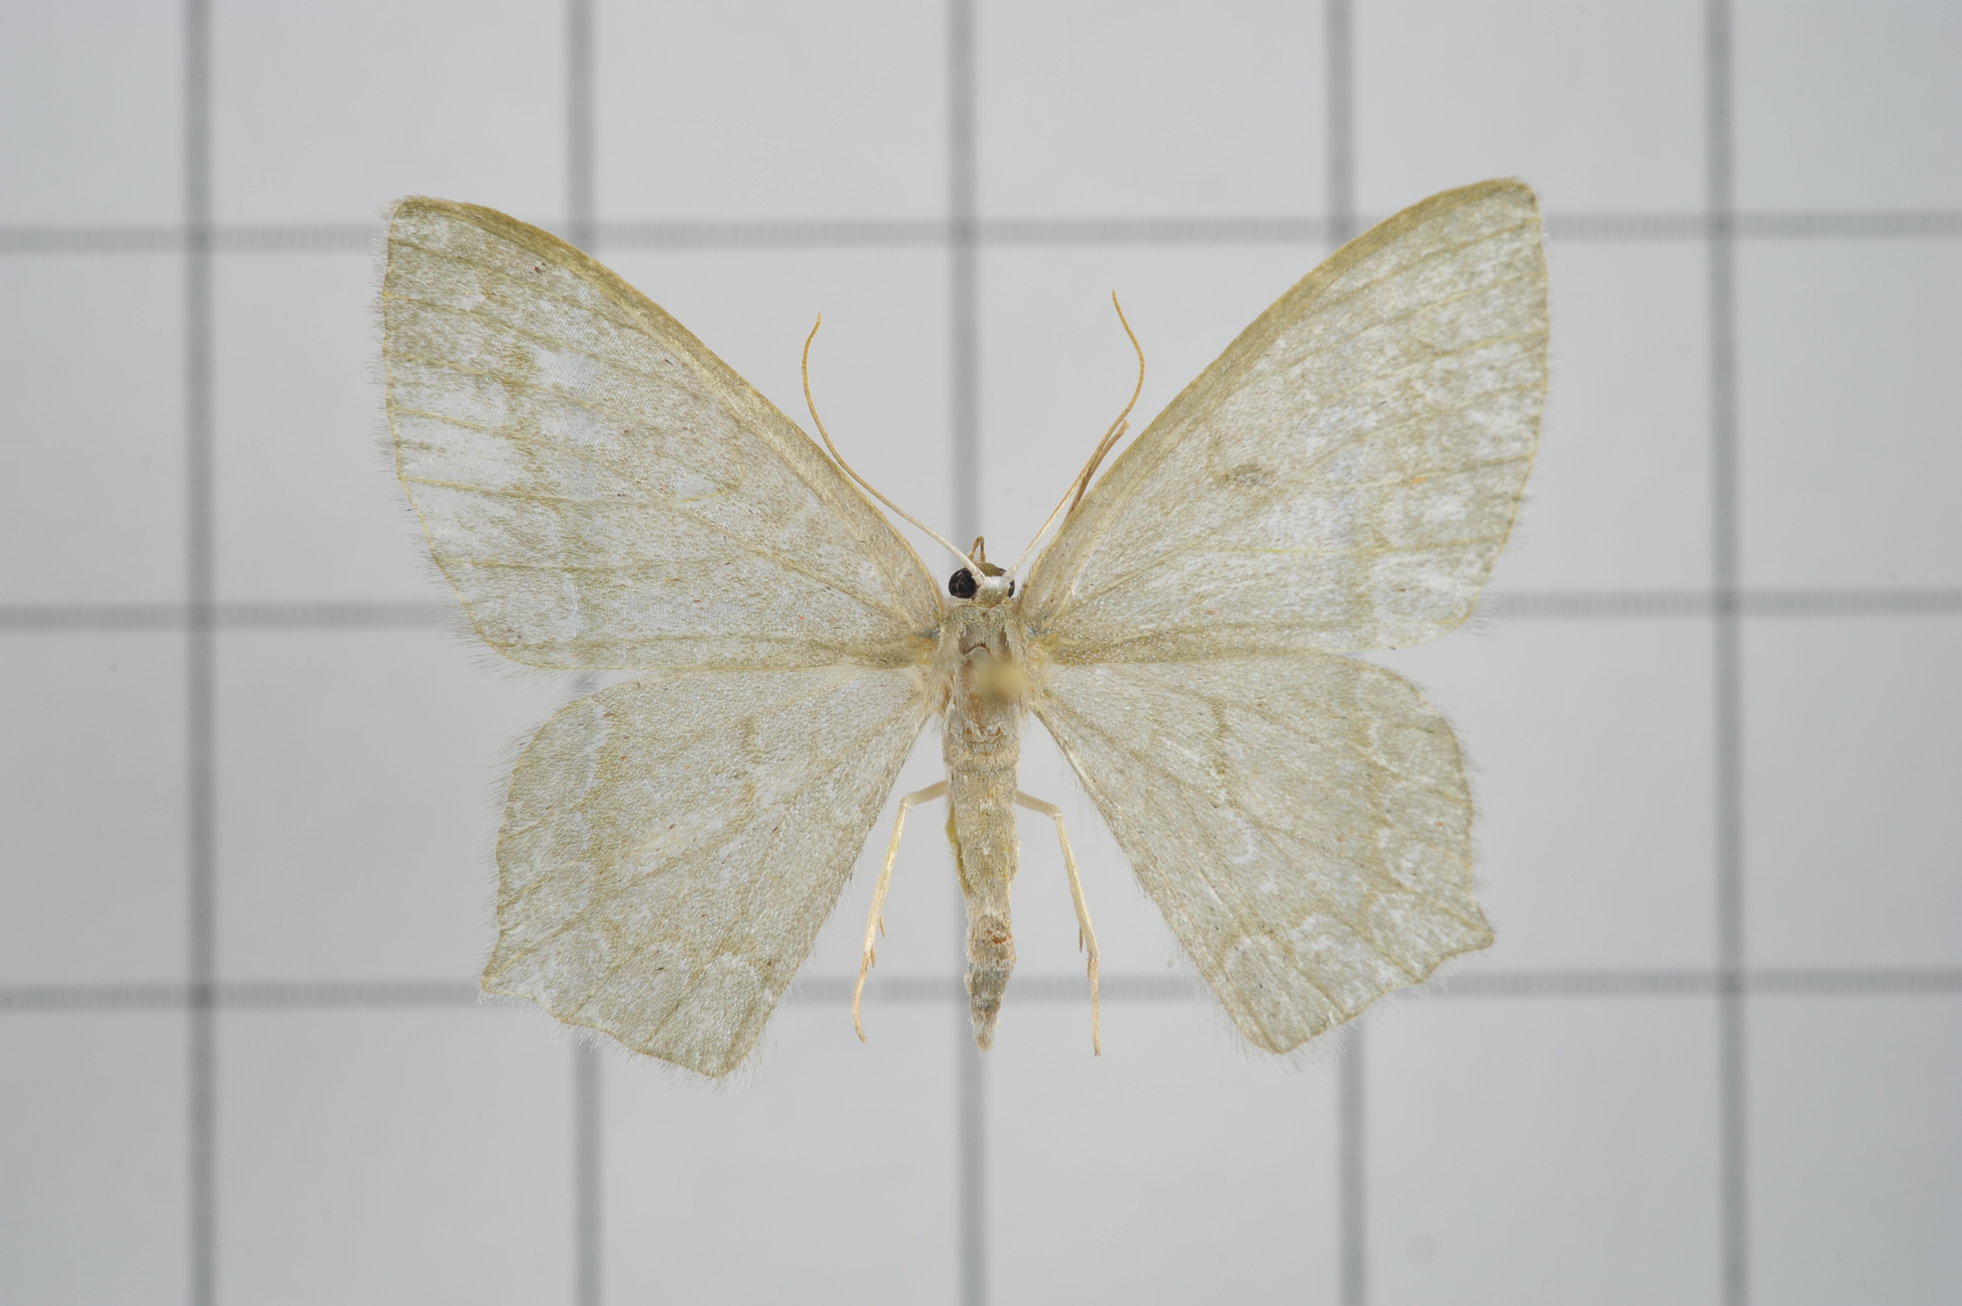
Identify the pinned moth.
Jodis rantaizanensis
